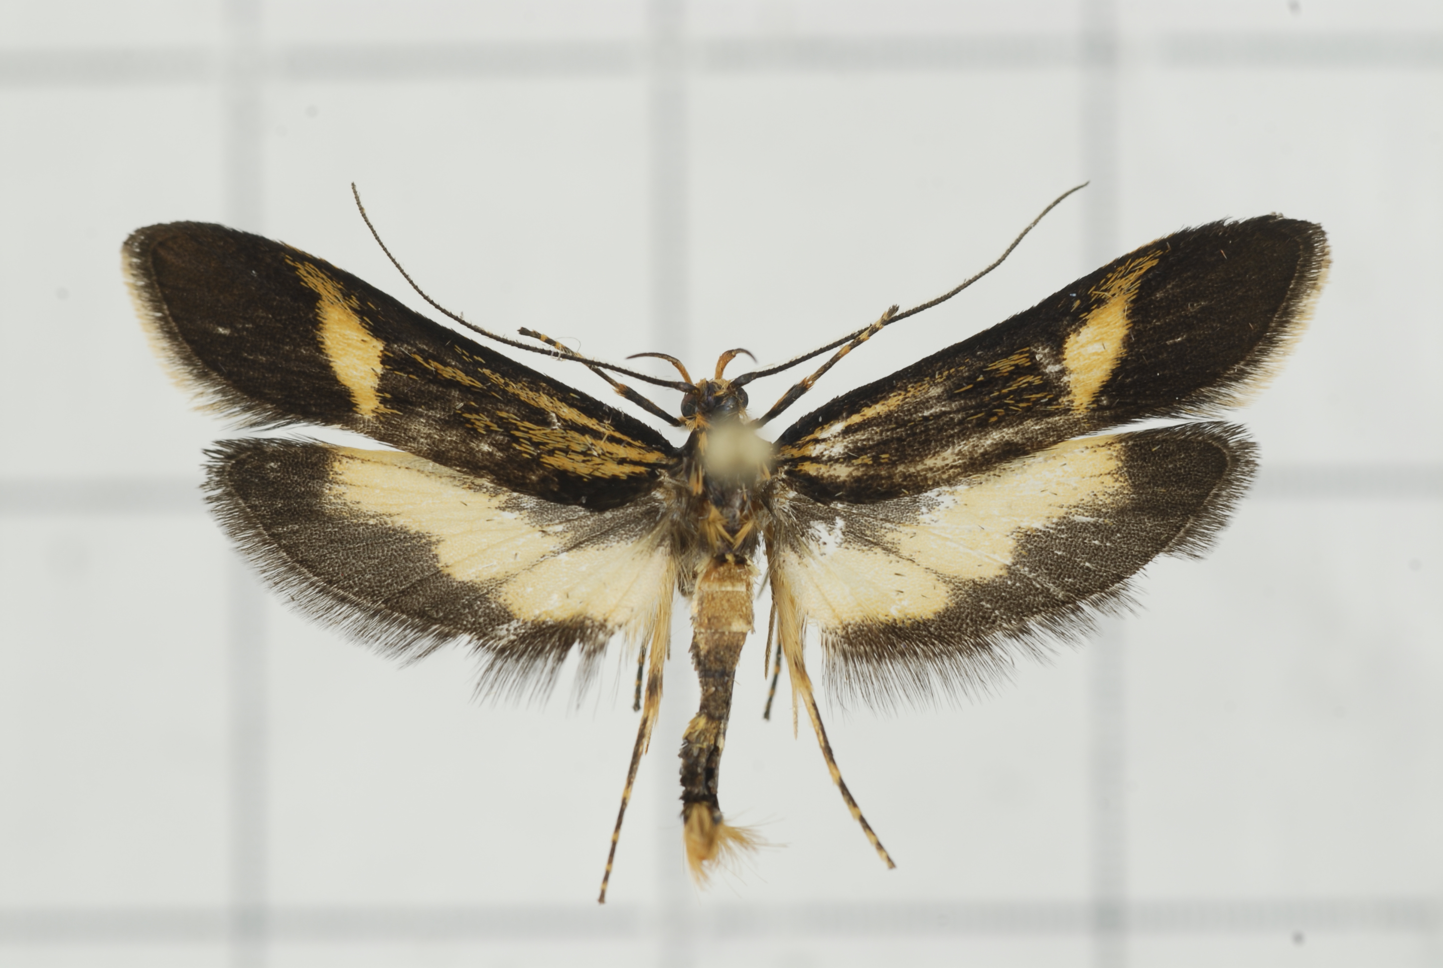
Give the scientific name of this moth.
Formokamaga flavopicta
